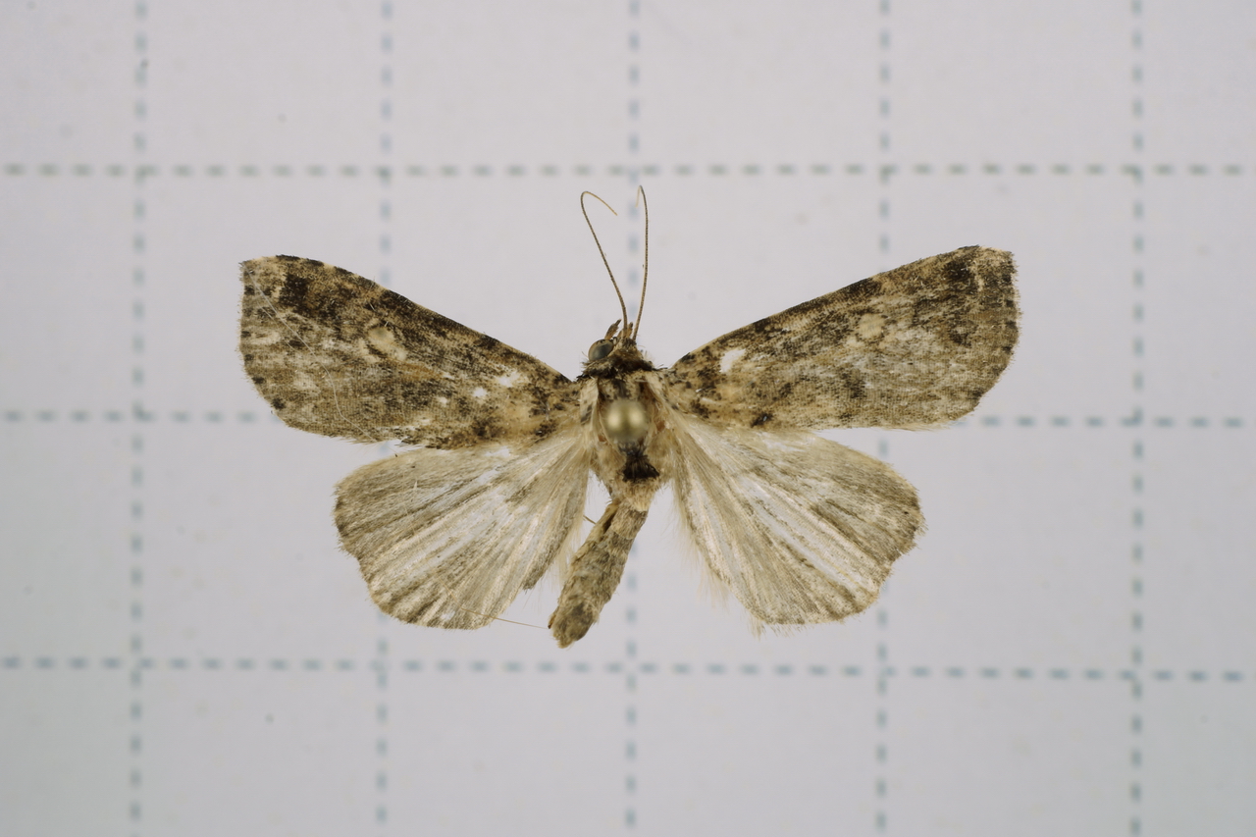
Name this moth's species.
Oglasa sordida
